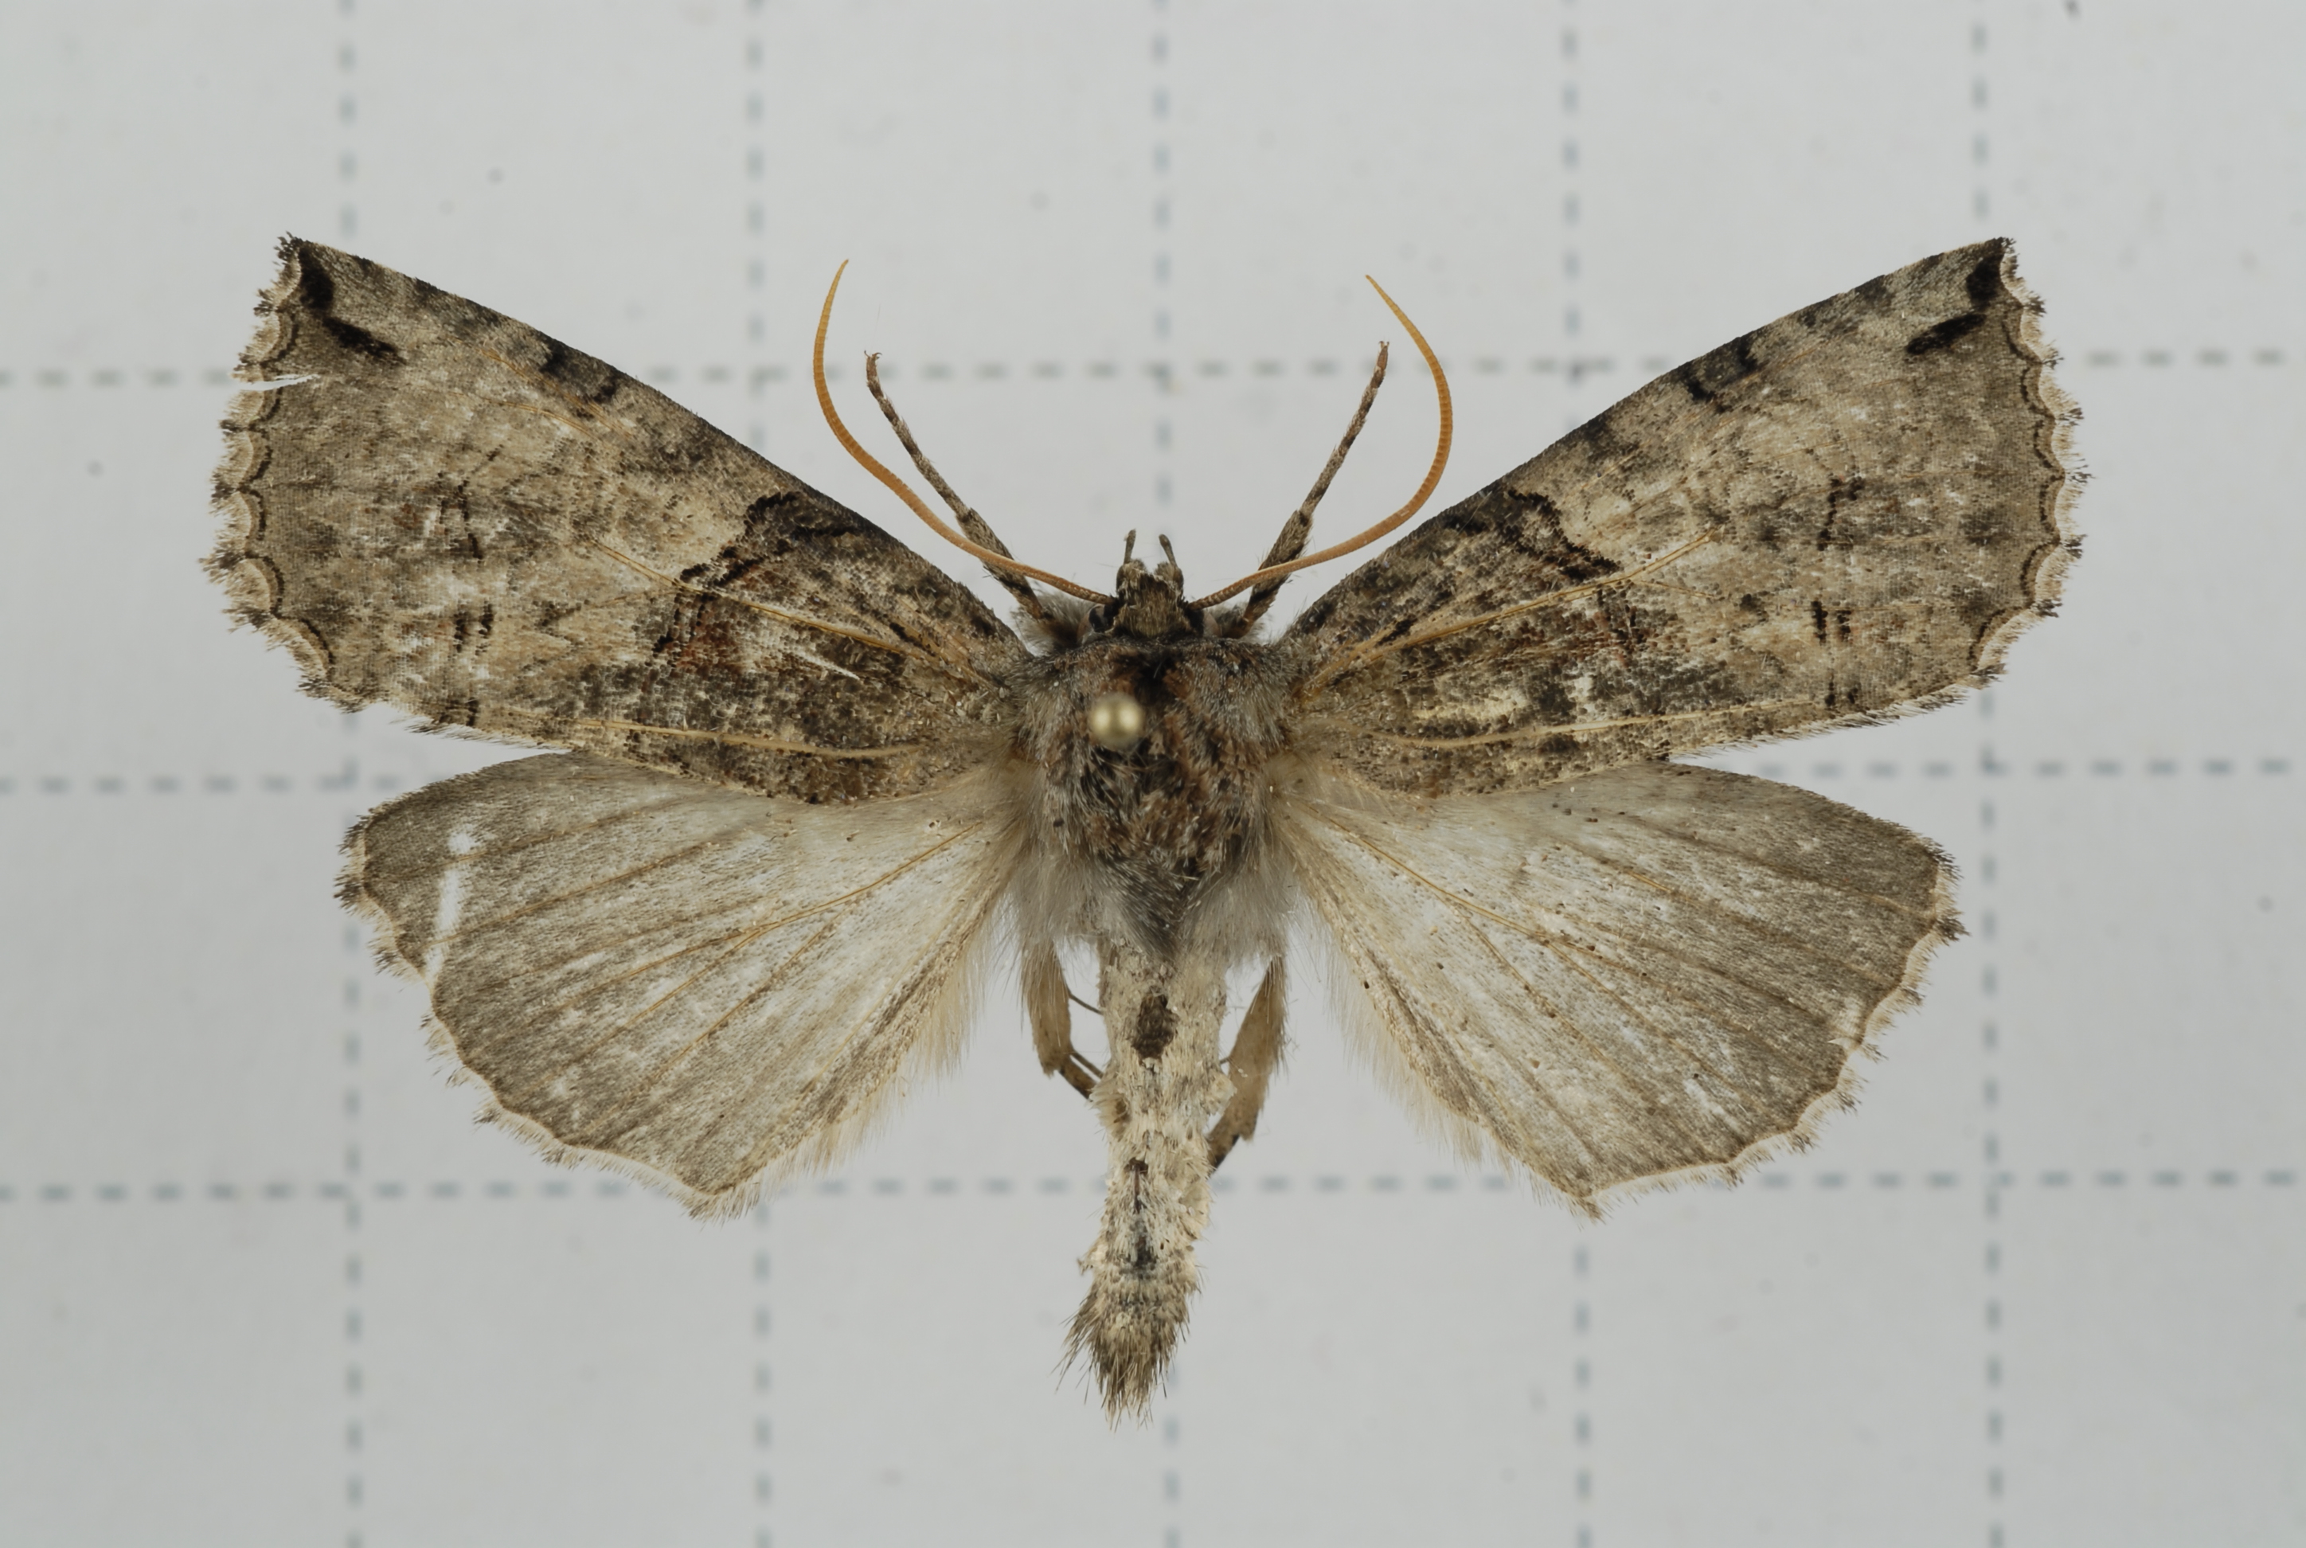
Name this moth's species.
Neotogaria saitonis saitonis
